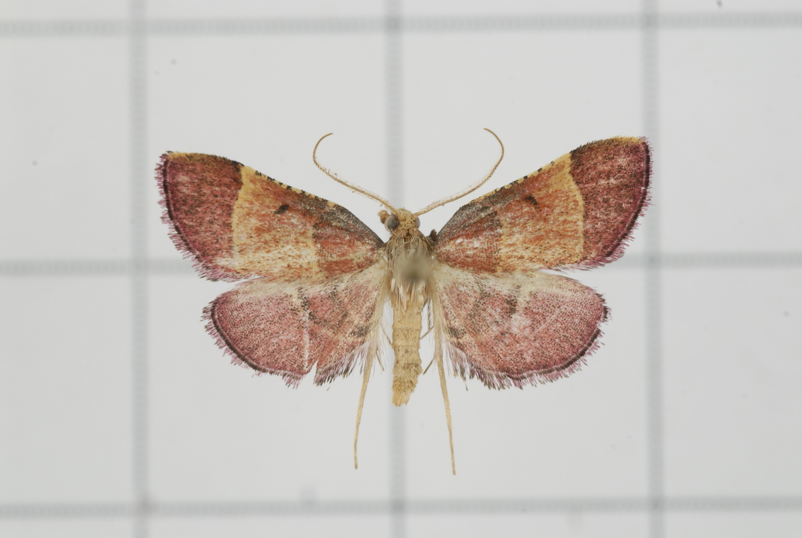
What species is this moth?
Tegulifera bicoloralis
